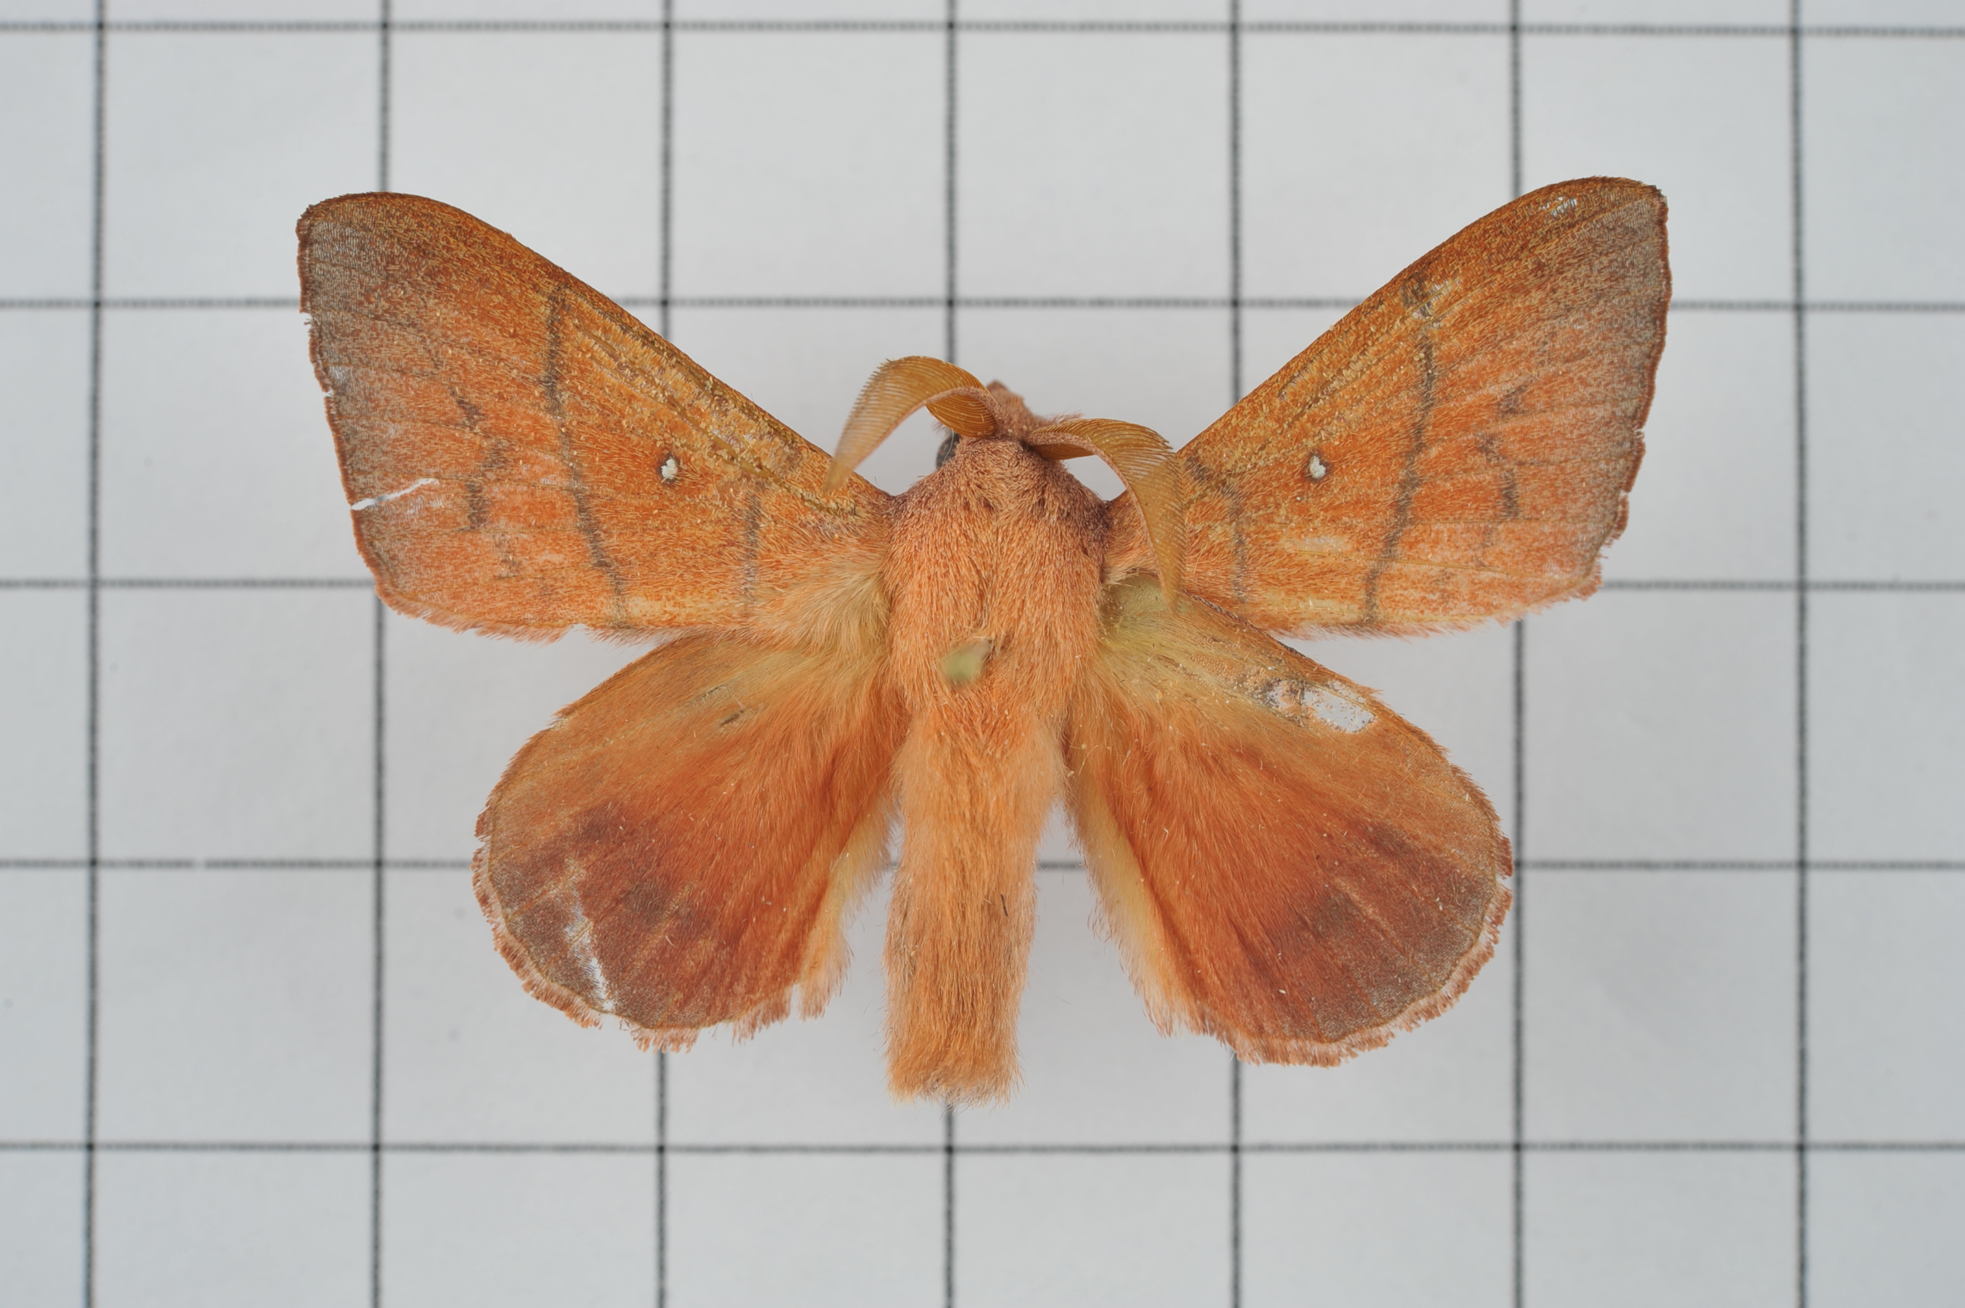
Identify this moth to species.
Odonestis bheroba formosae
